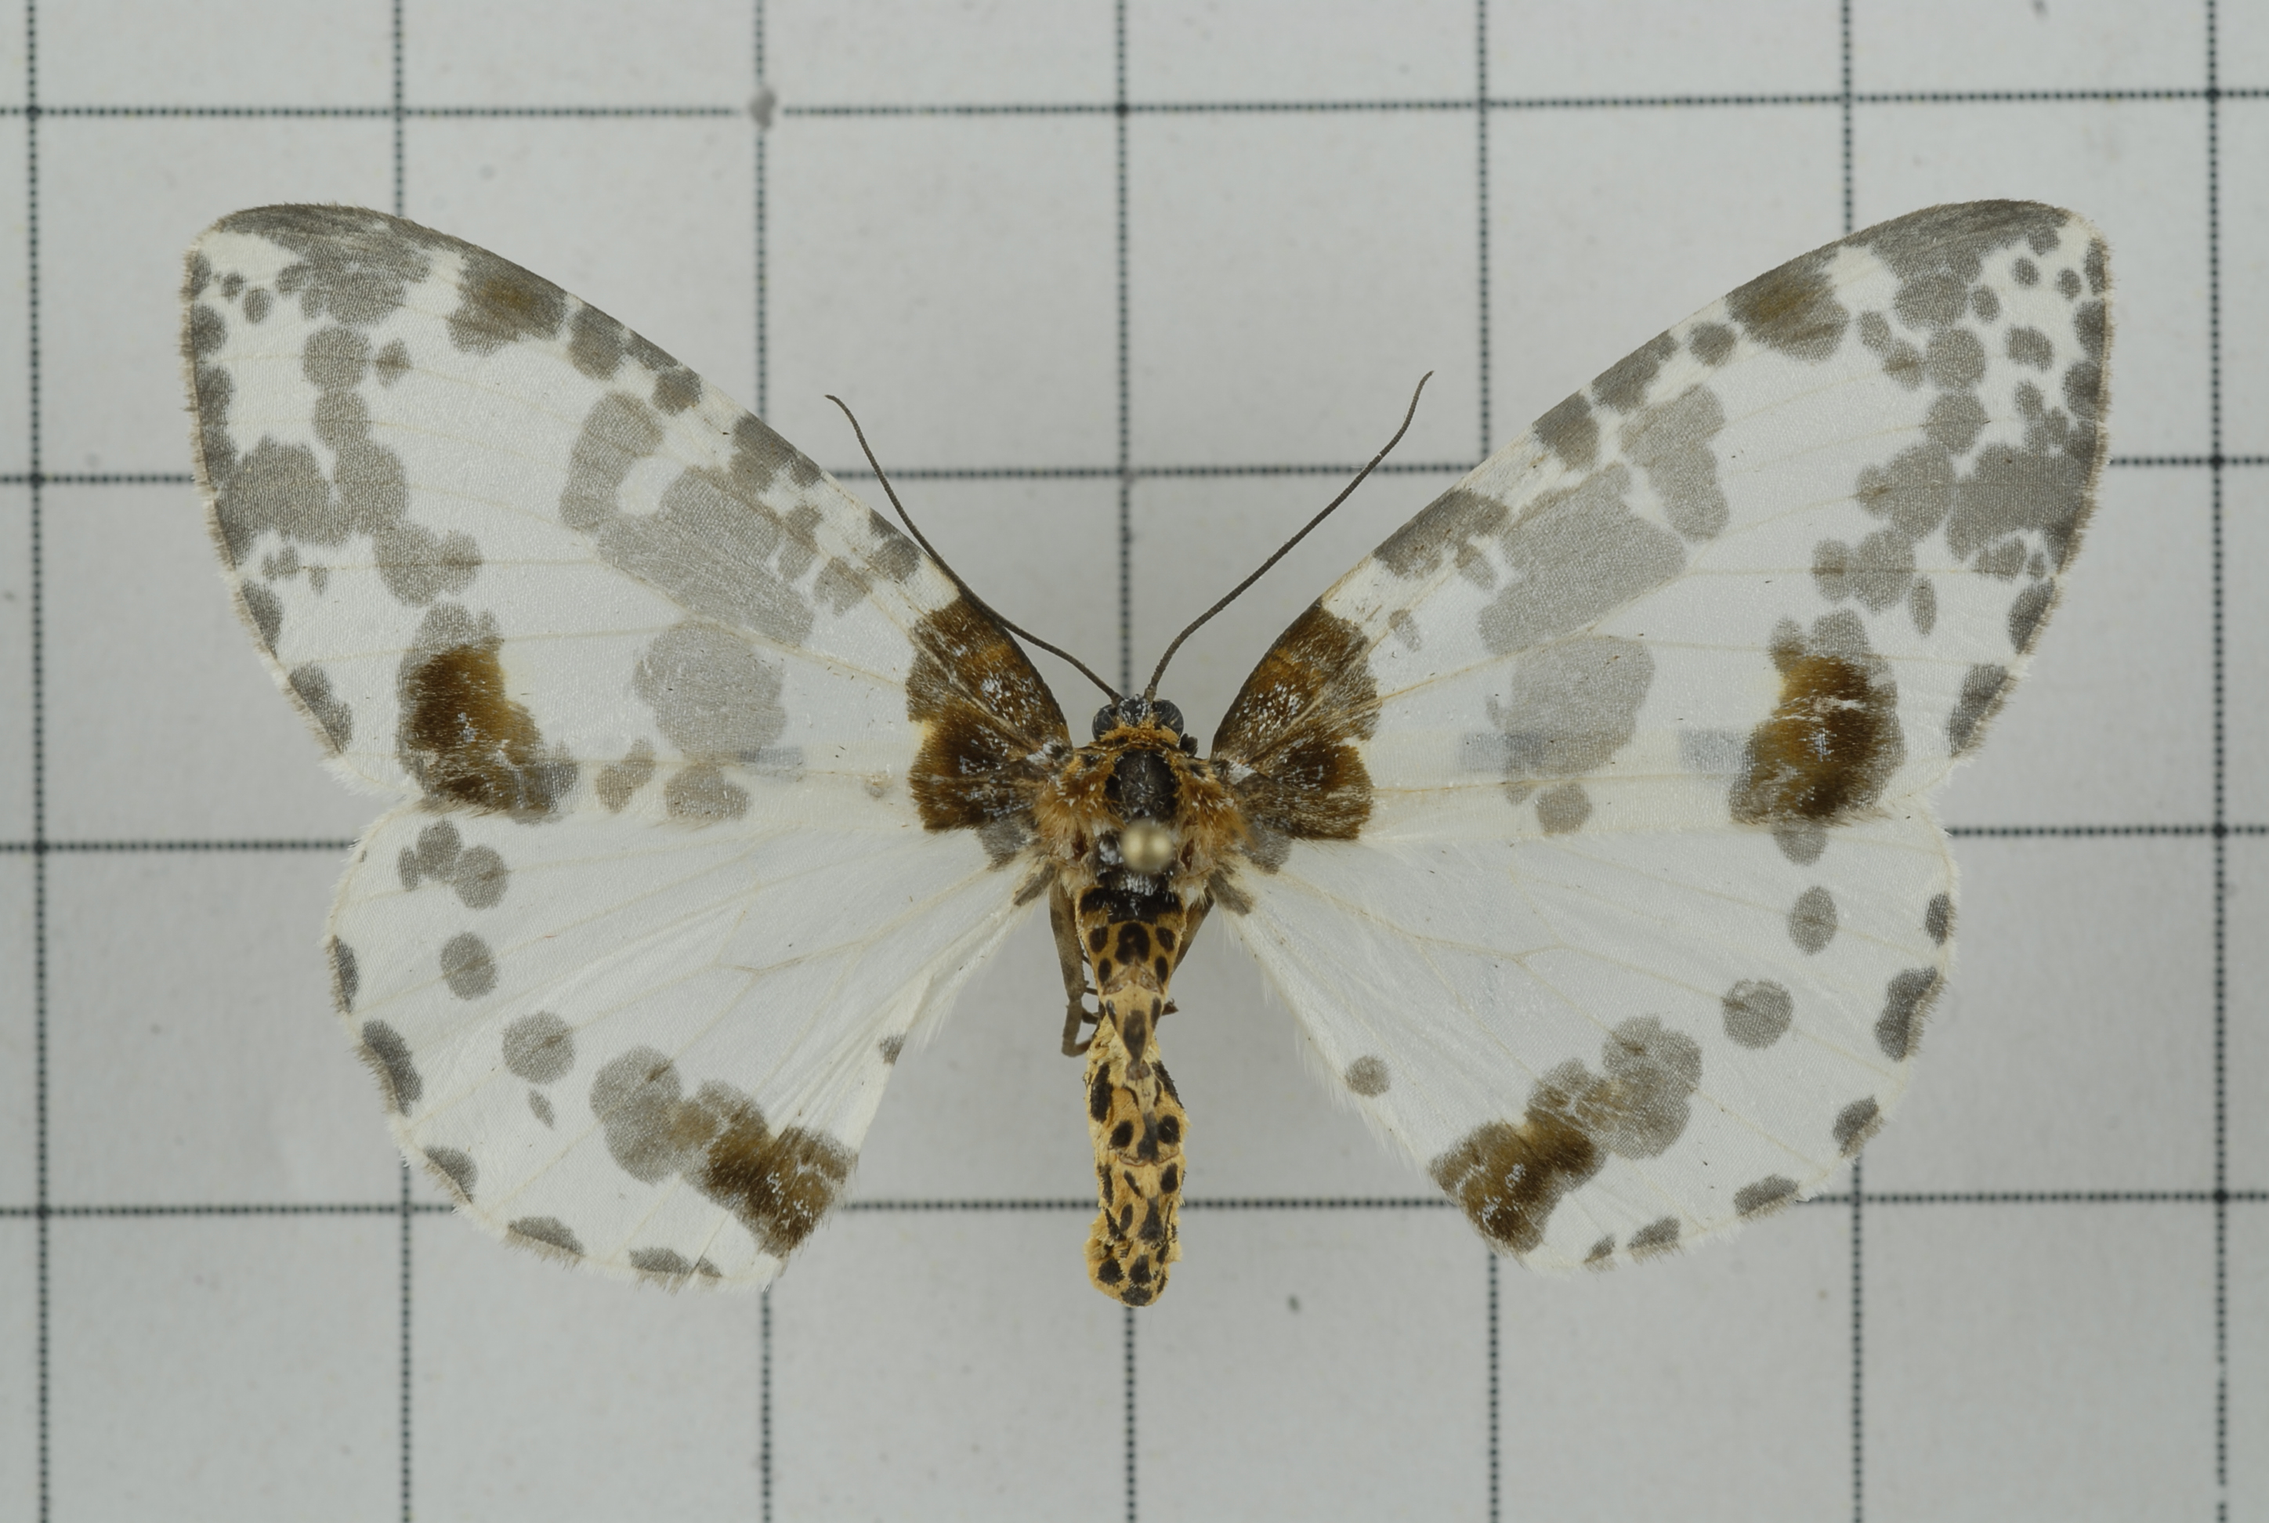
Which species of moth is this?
Abraxas formosilluminata
